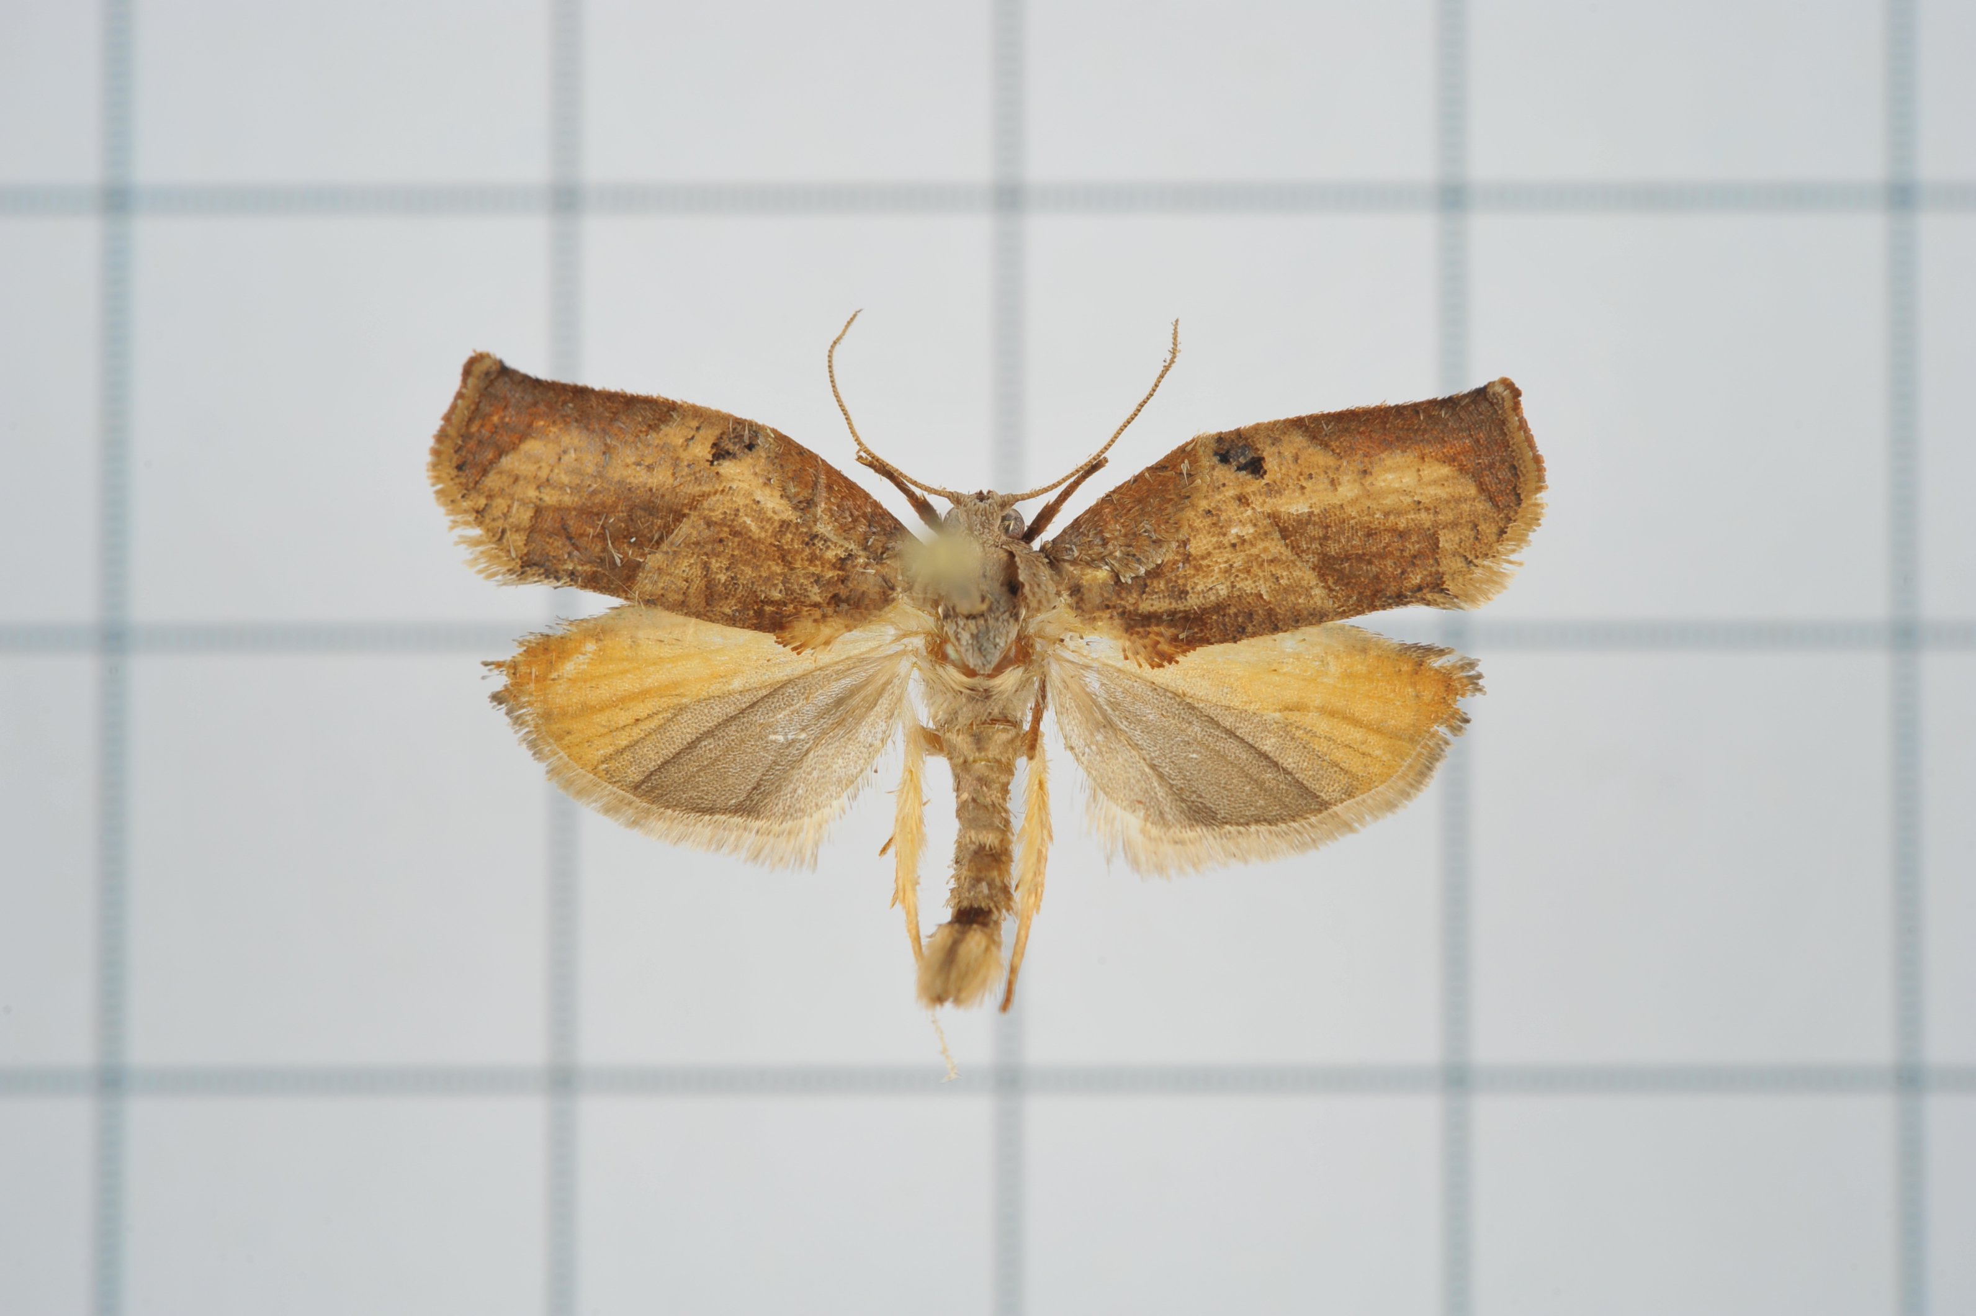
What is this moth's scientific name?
Homona magnanima
